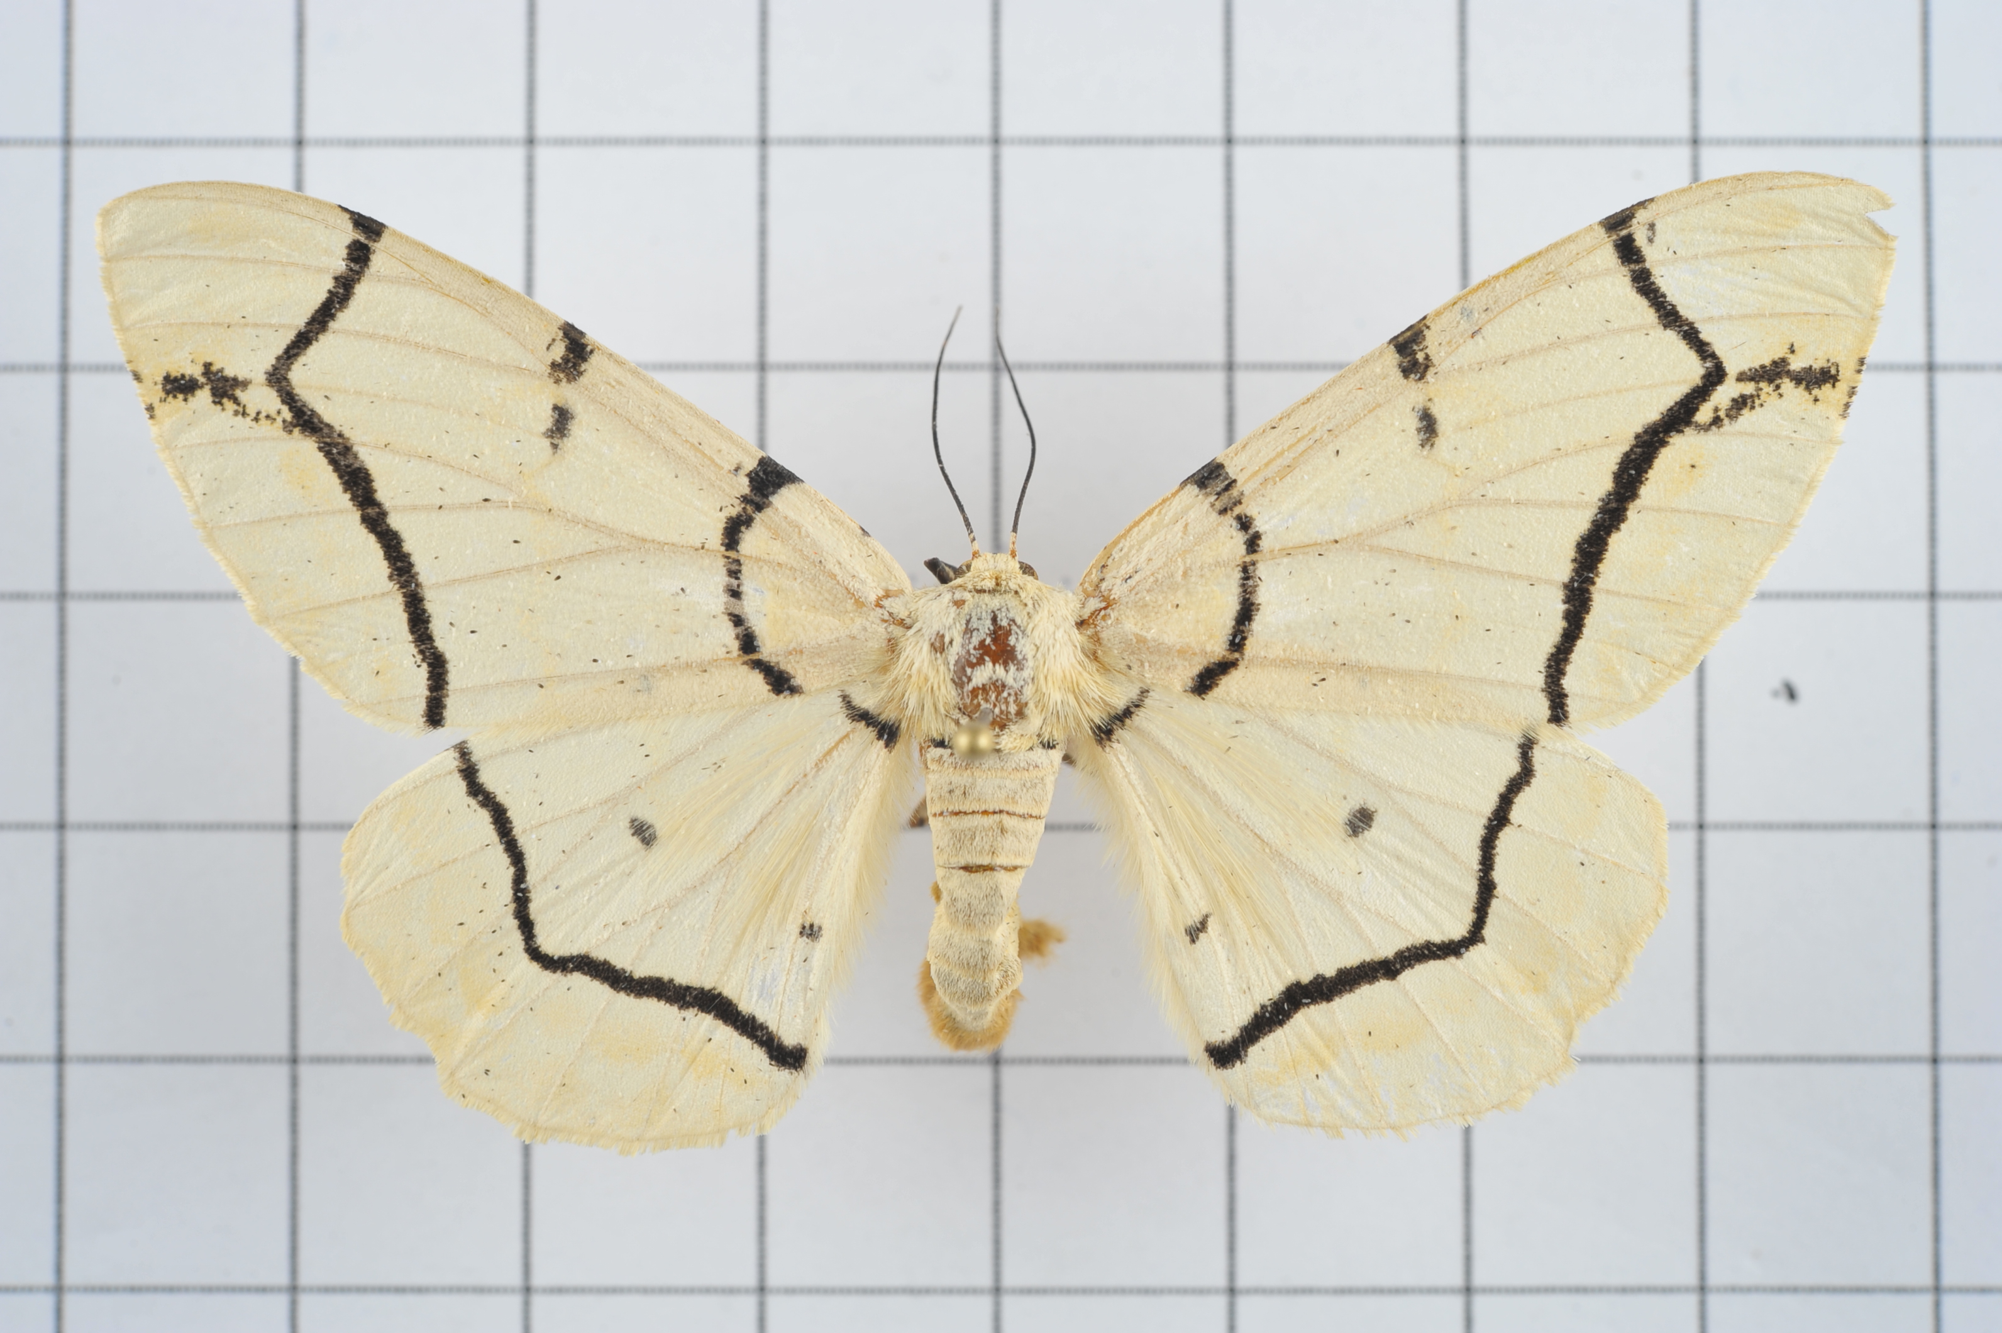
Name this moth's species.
Biston perclara
